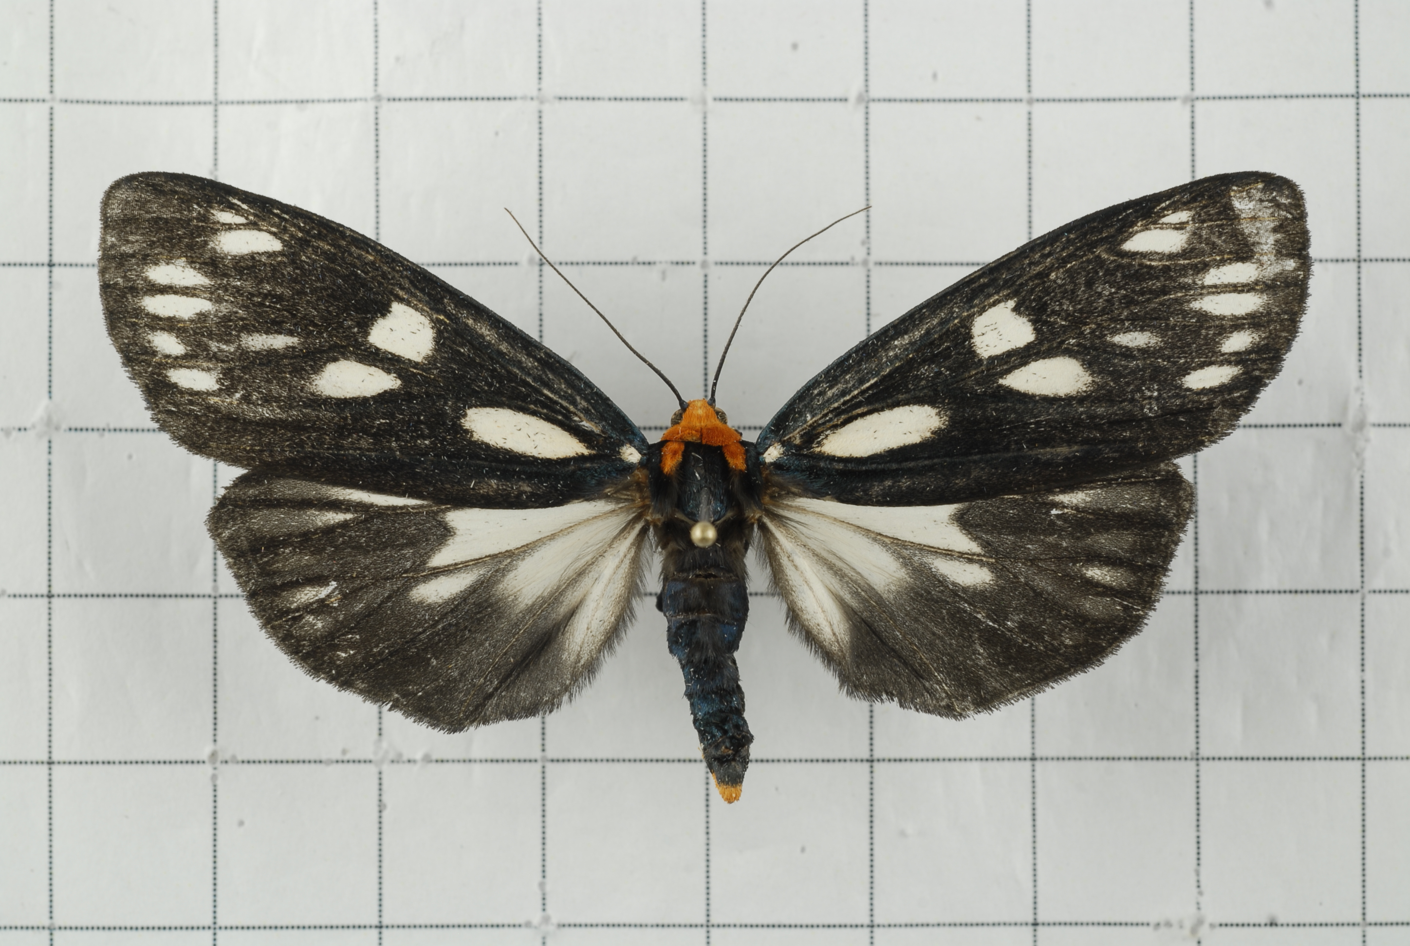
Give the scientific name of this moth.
Macrobrochis gigas
